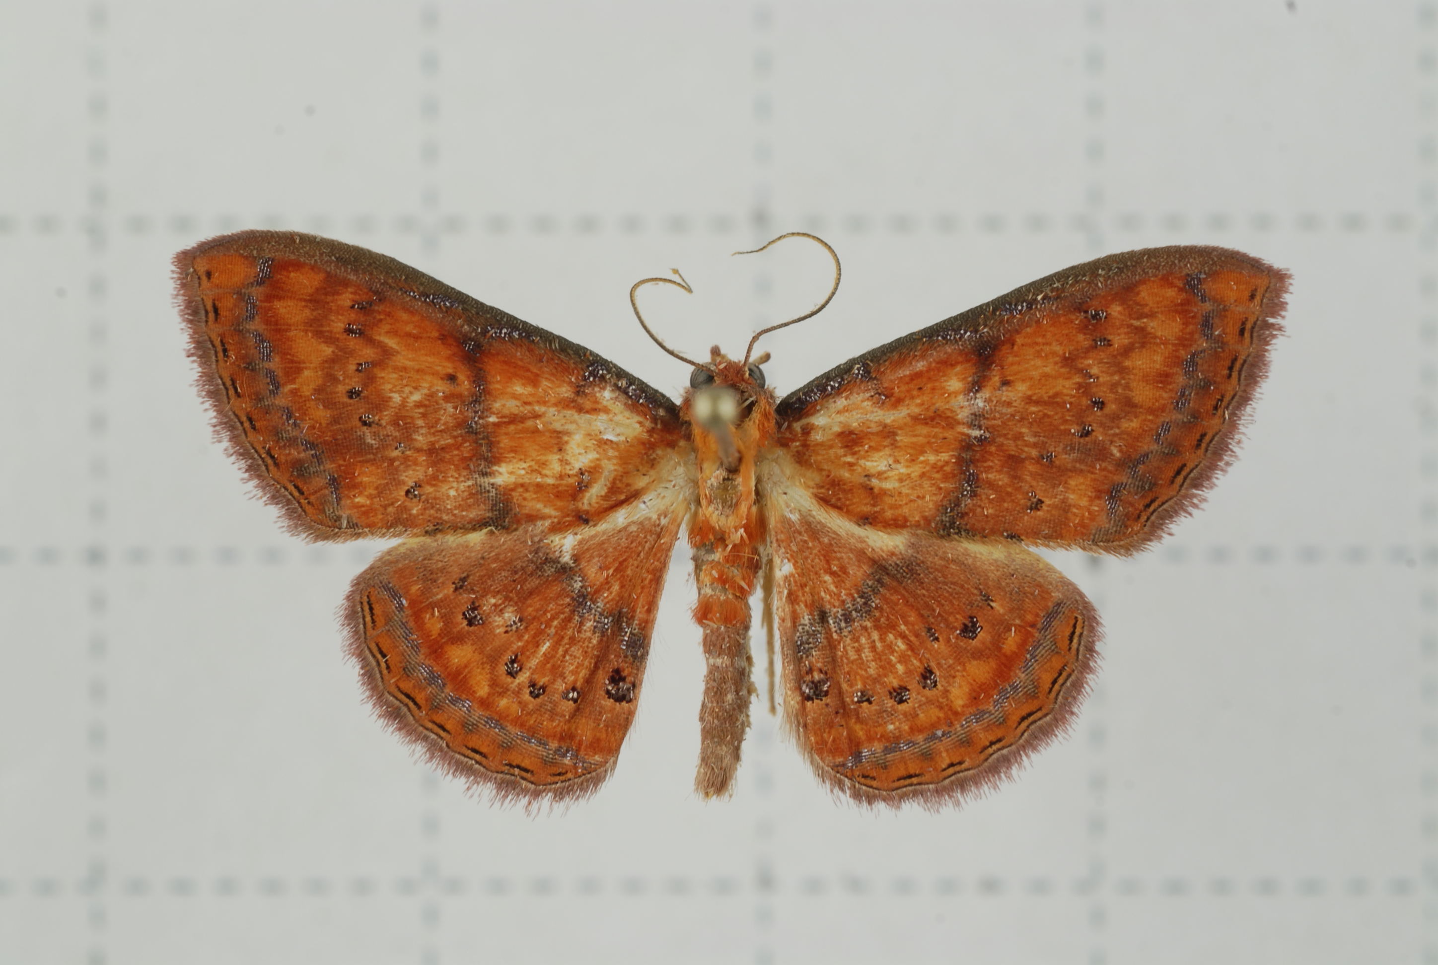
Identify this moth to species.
Homodes vivida
